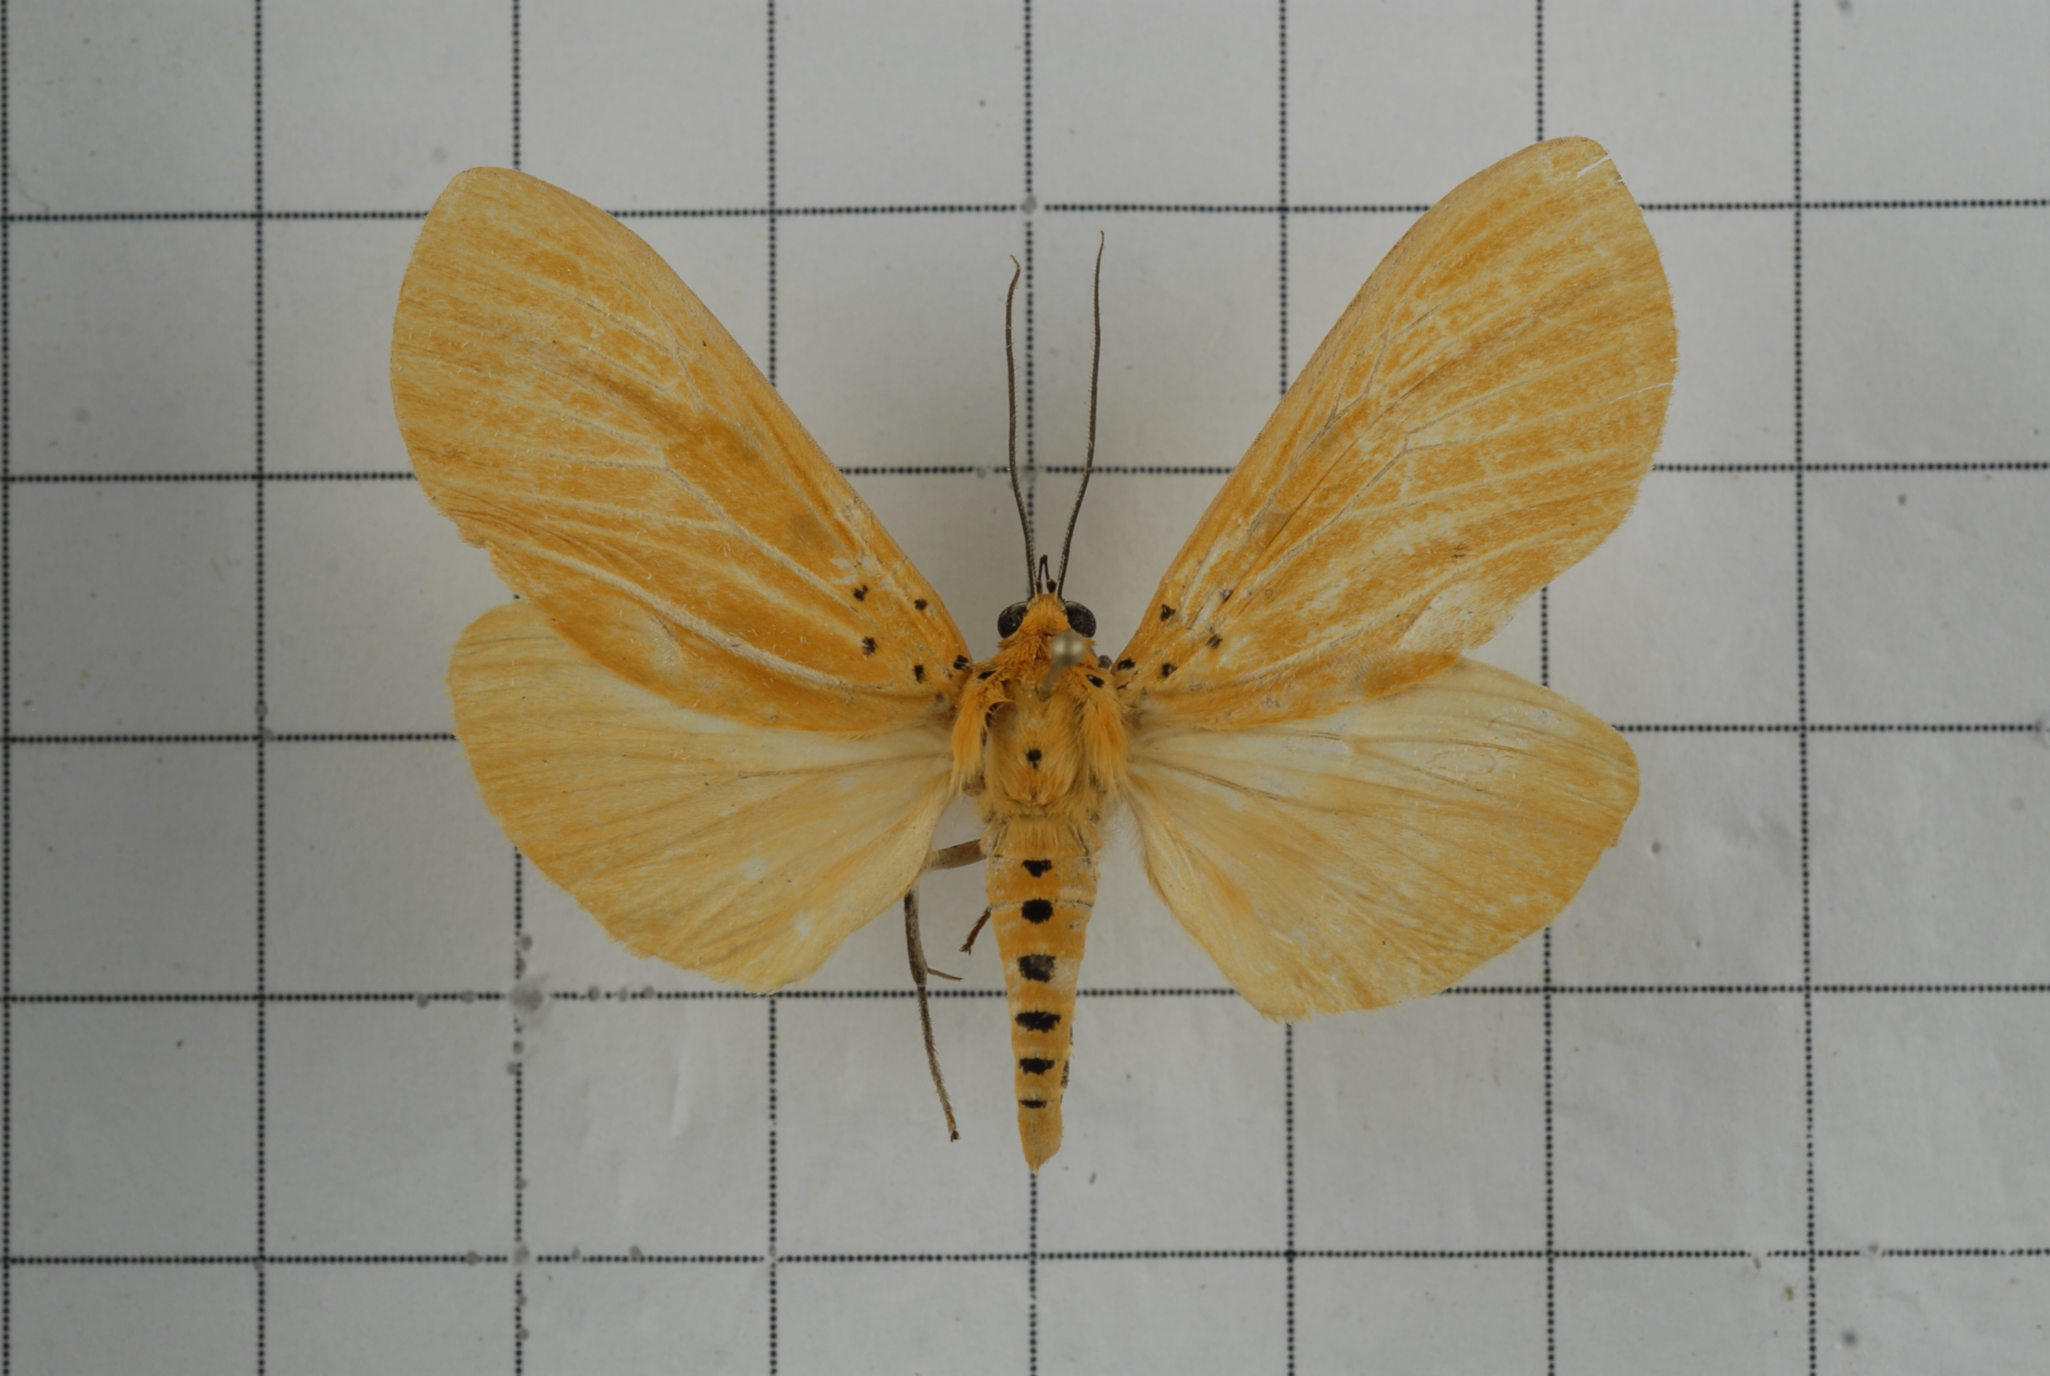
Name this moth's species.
Asota egens confinis
